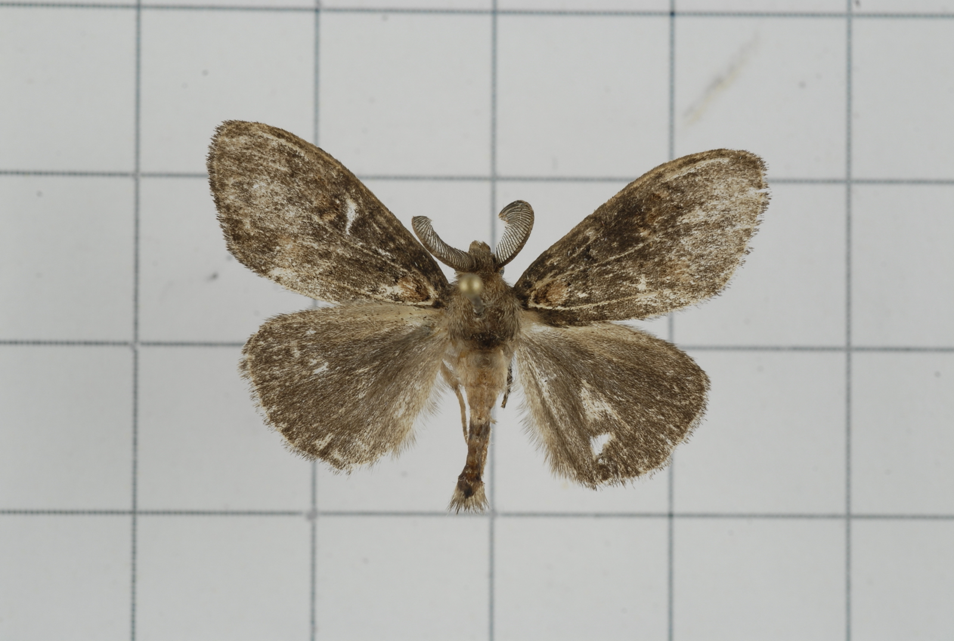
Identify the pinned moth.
Olene dudgeoni
